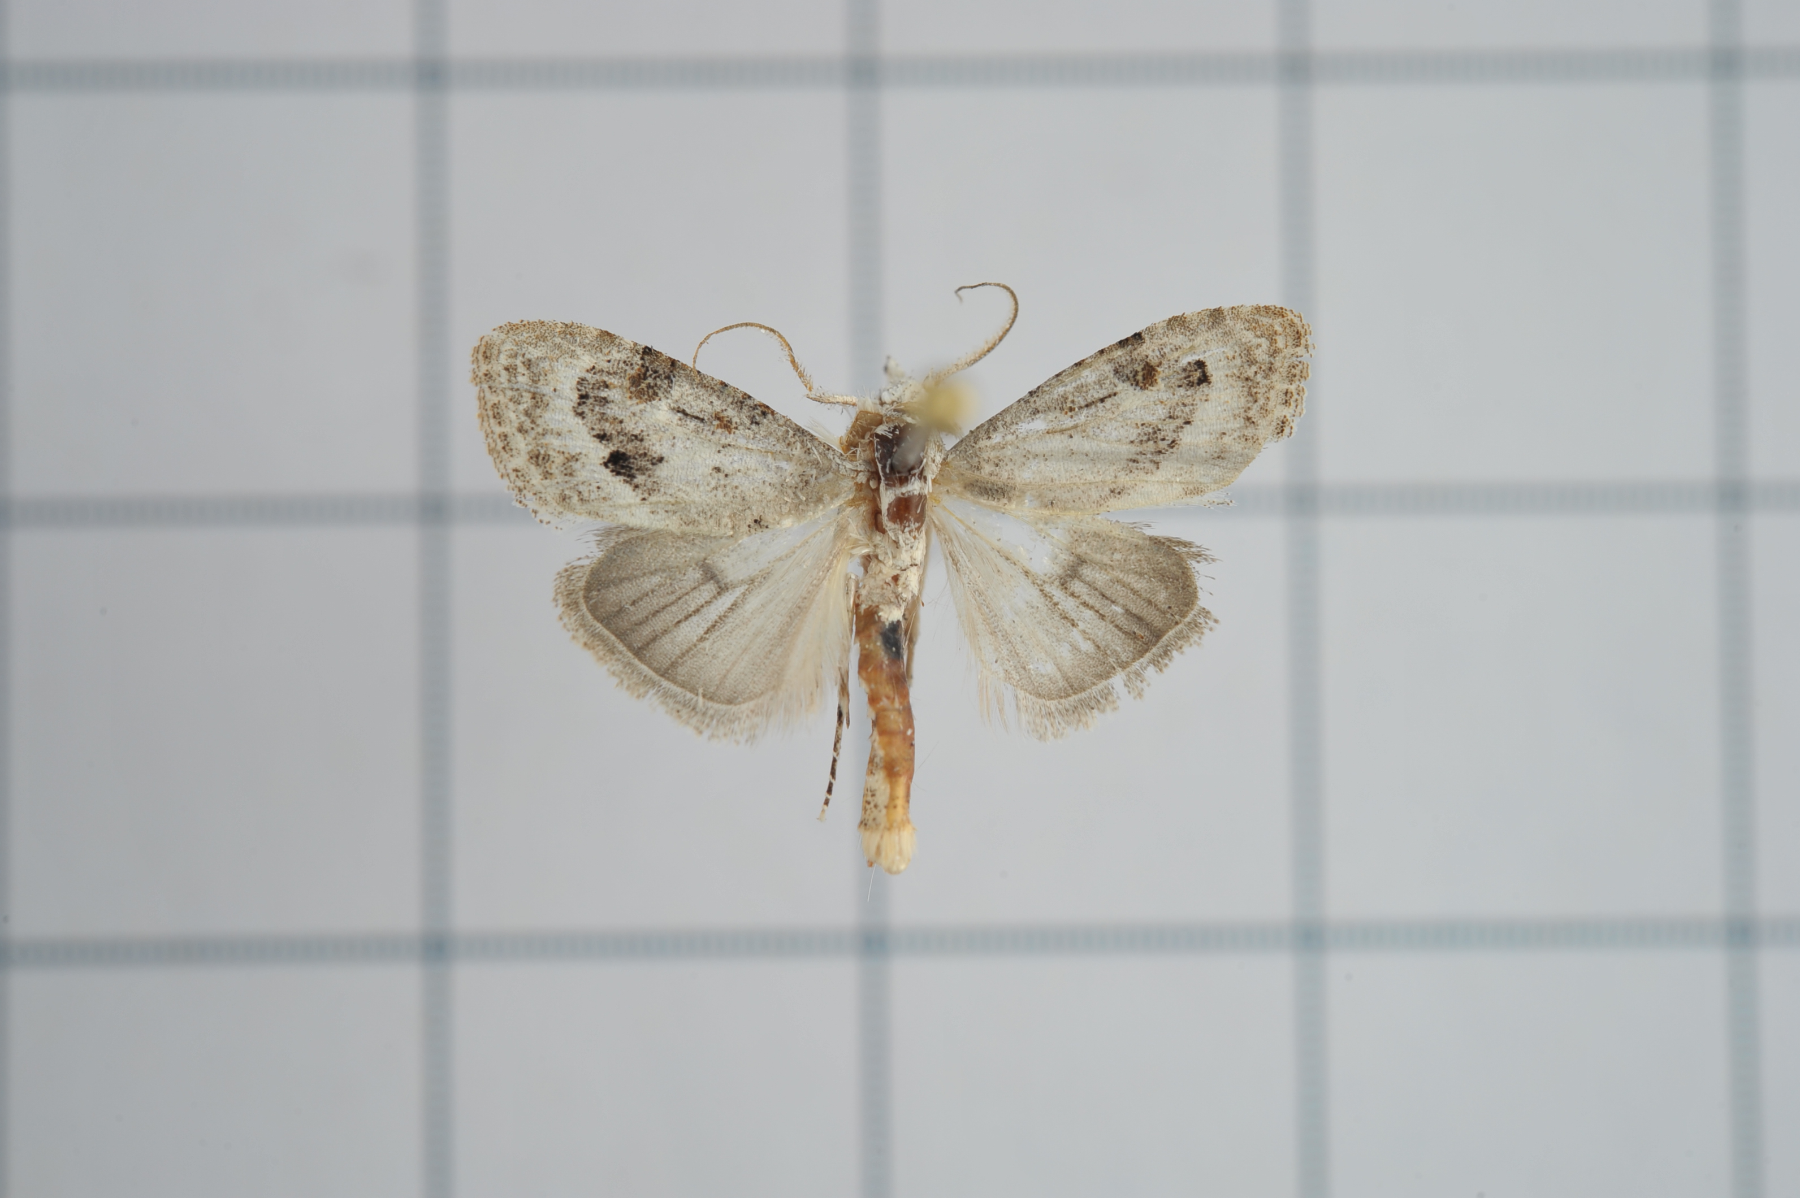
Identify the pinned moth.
Nola fasciata
